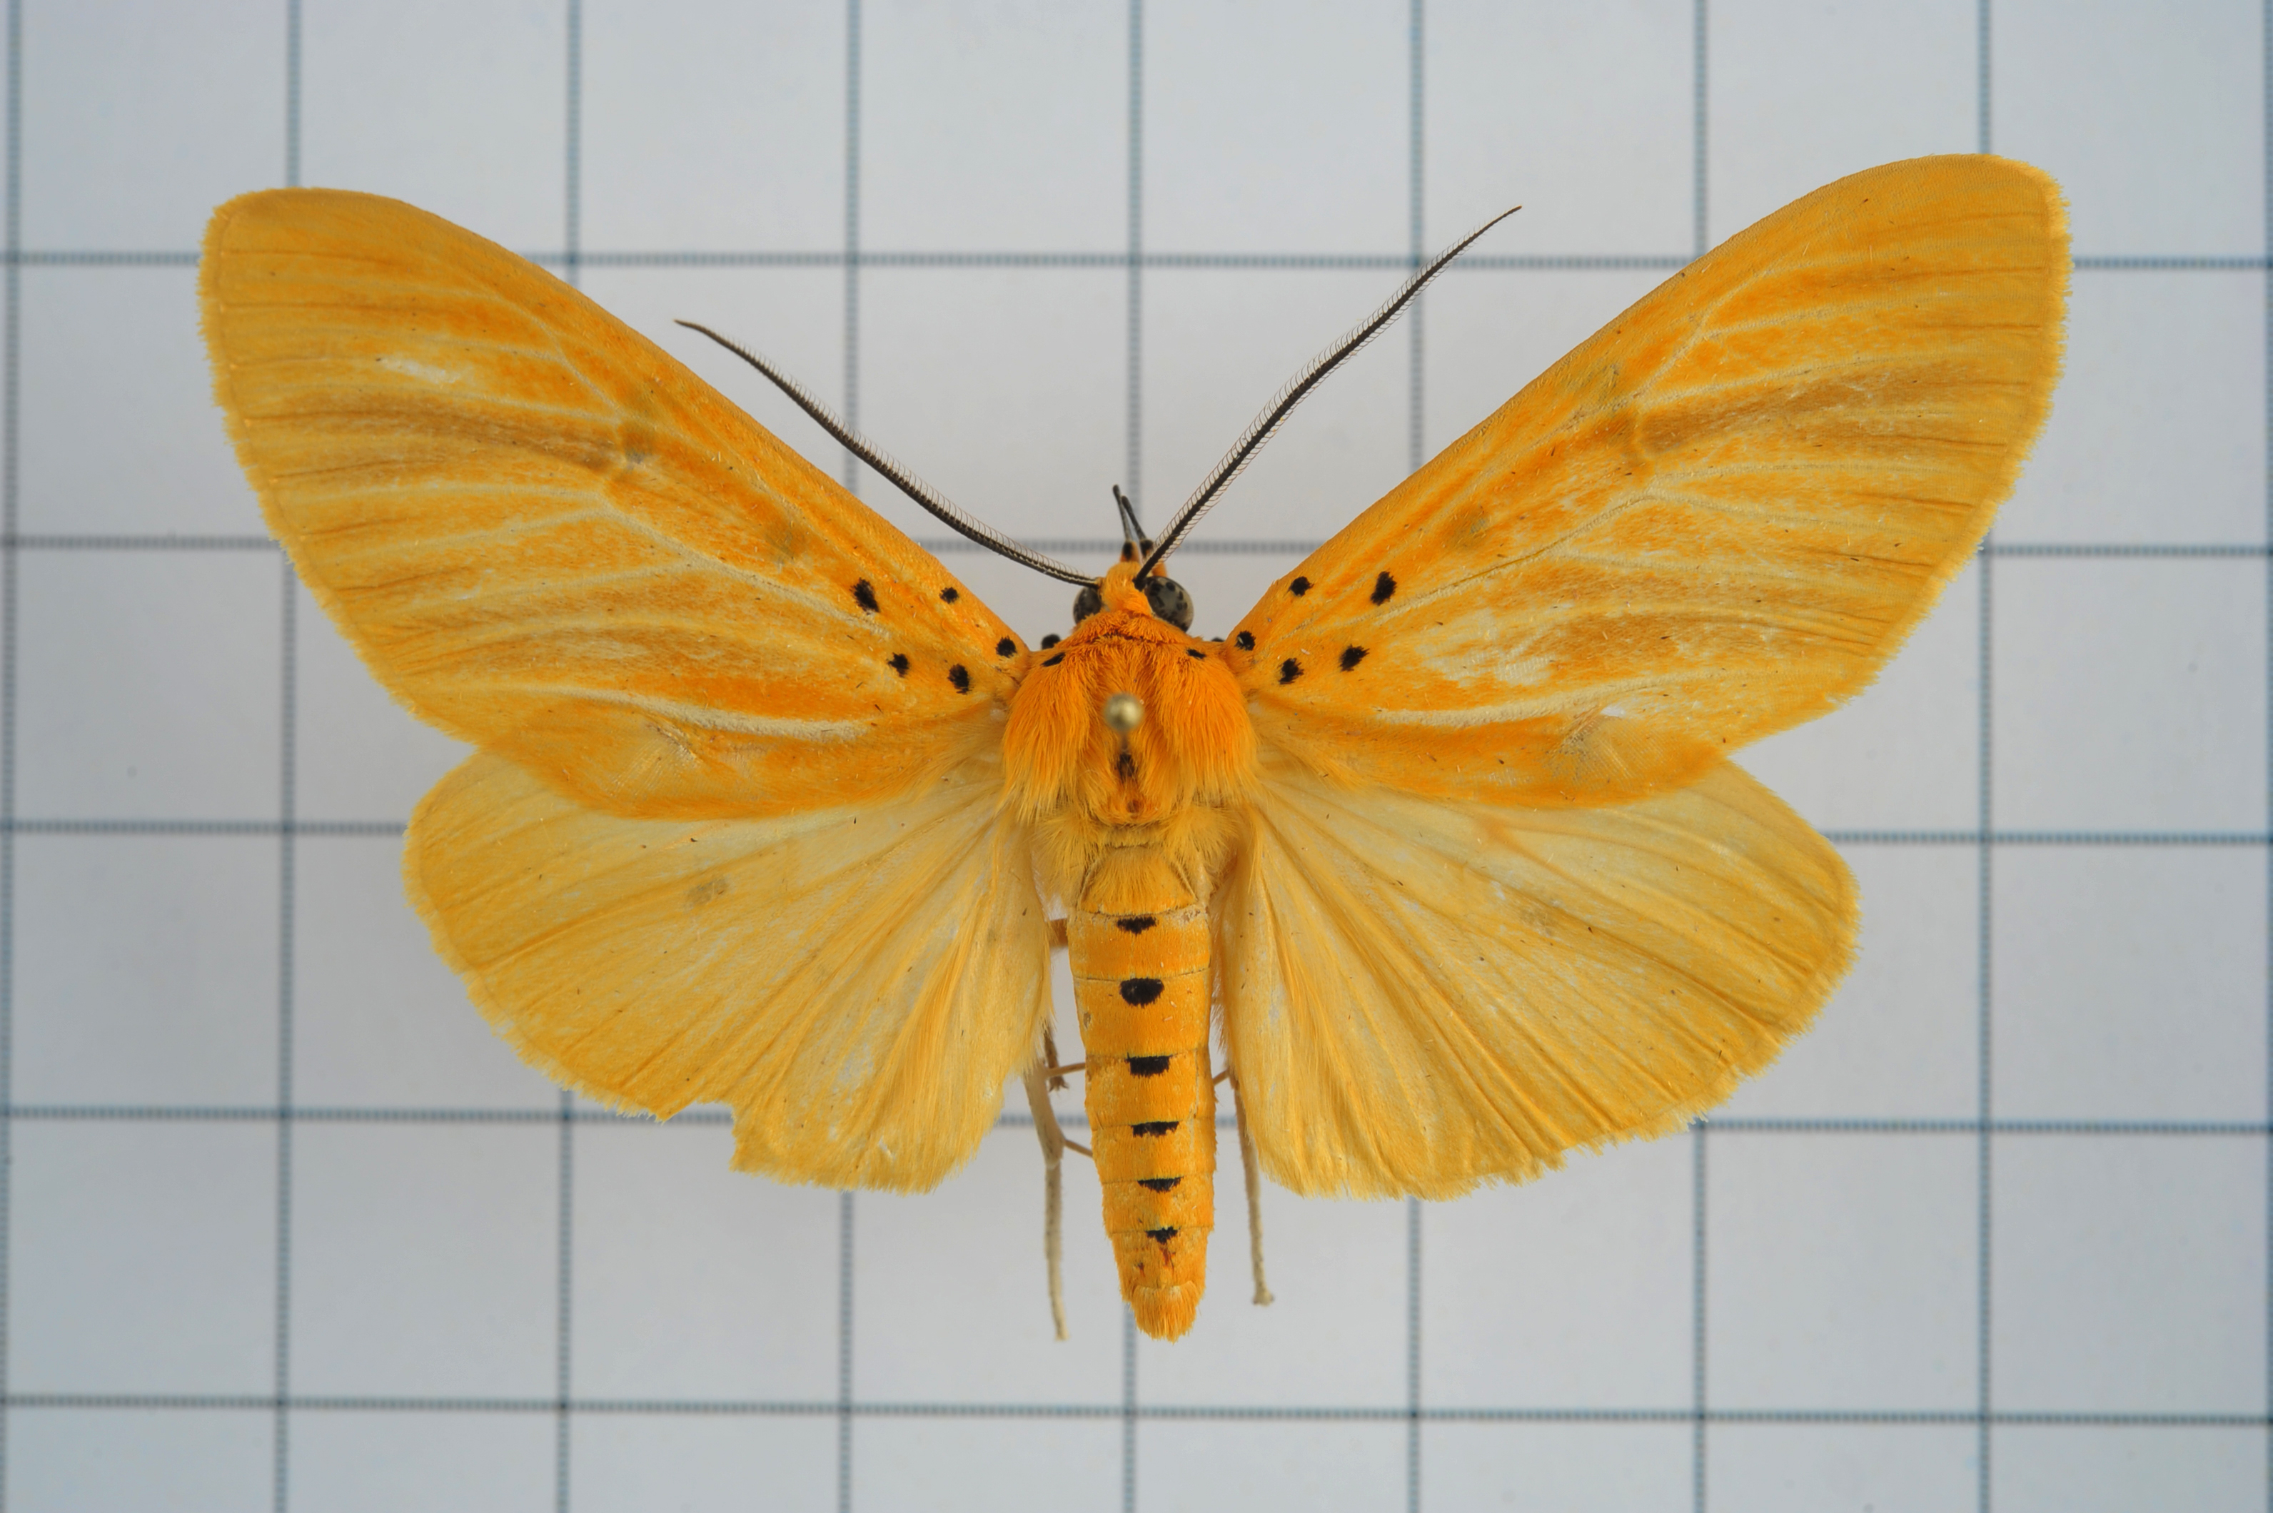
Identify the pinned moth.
Asota egens confinis
